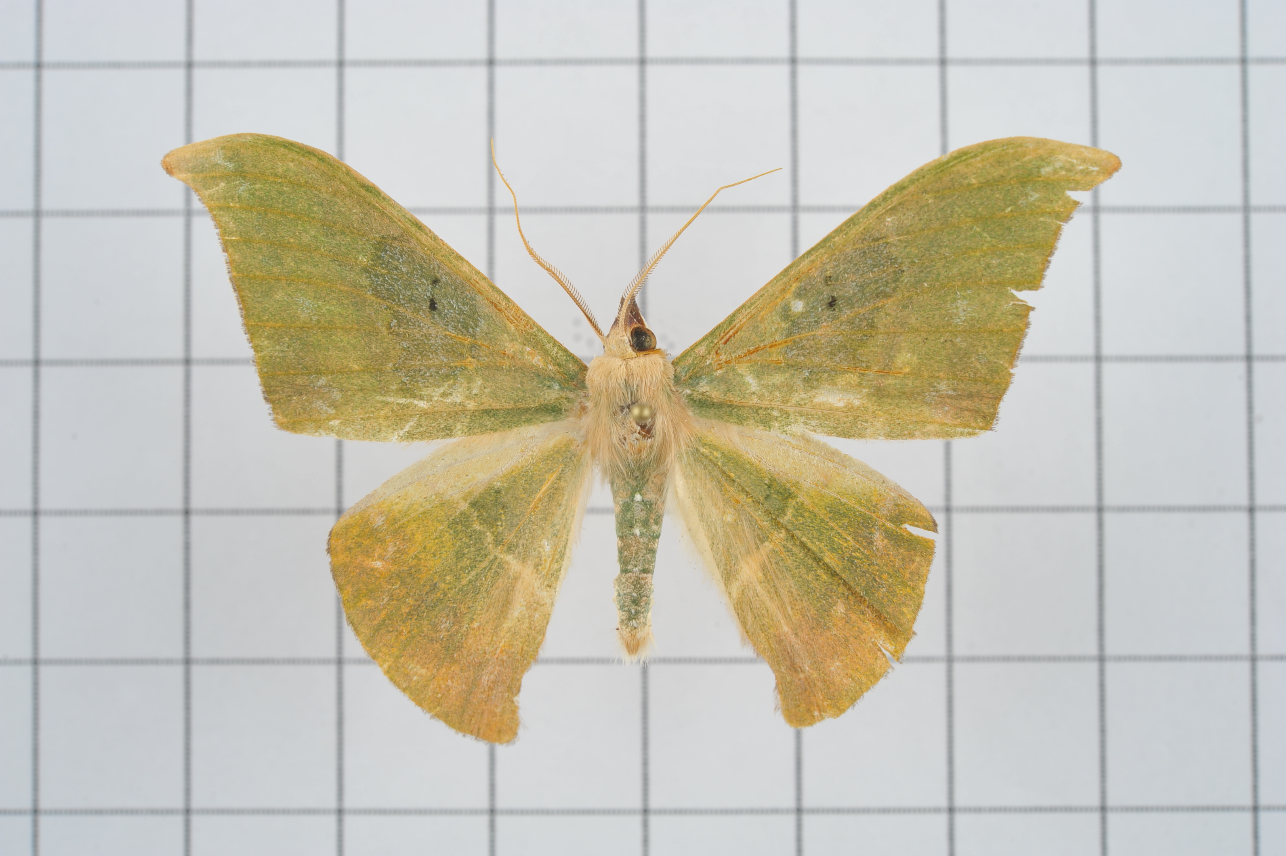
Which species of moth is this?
Tanaorhinus viridiluteata
